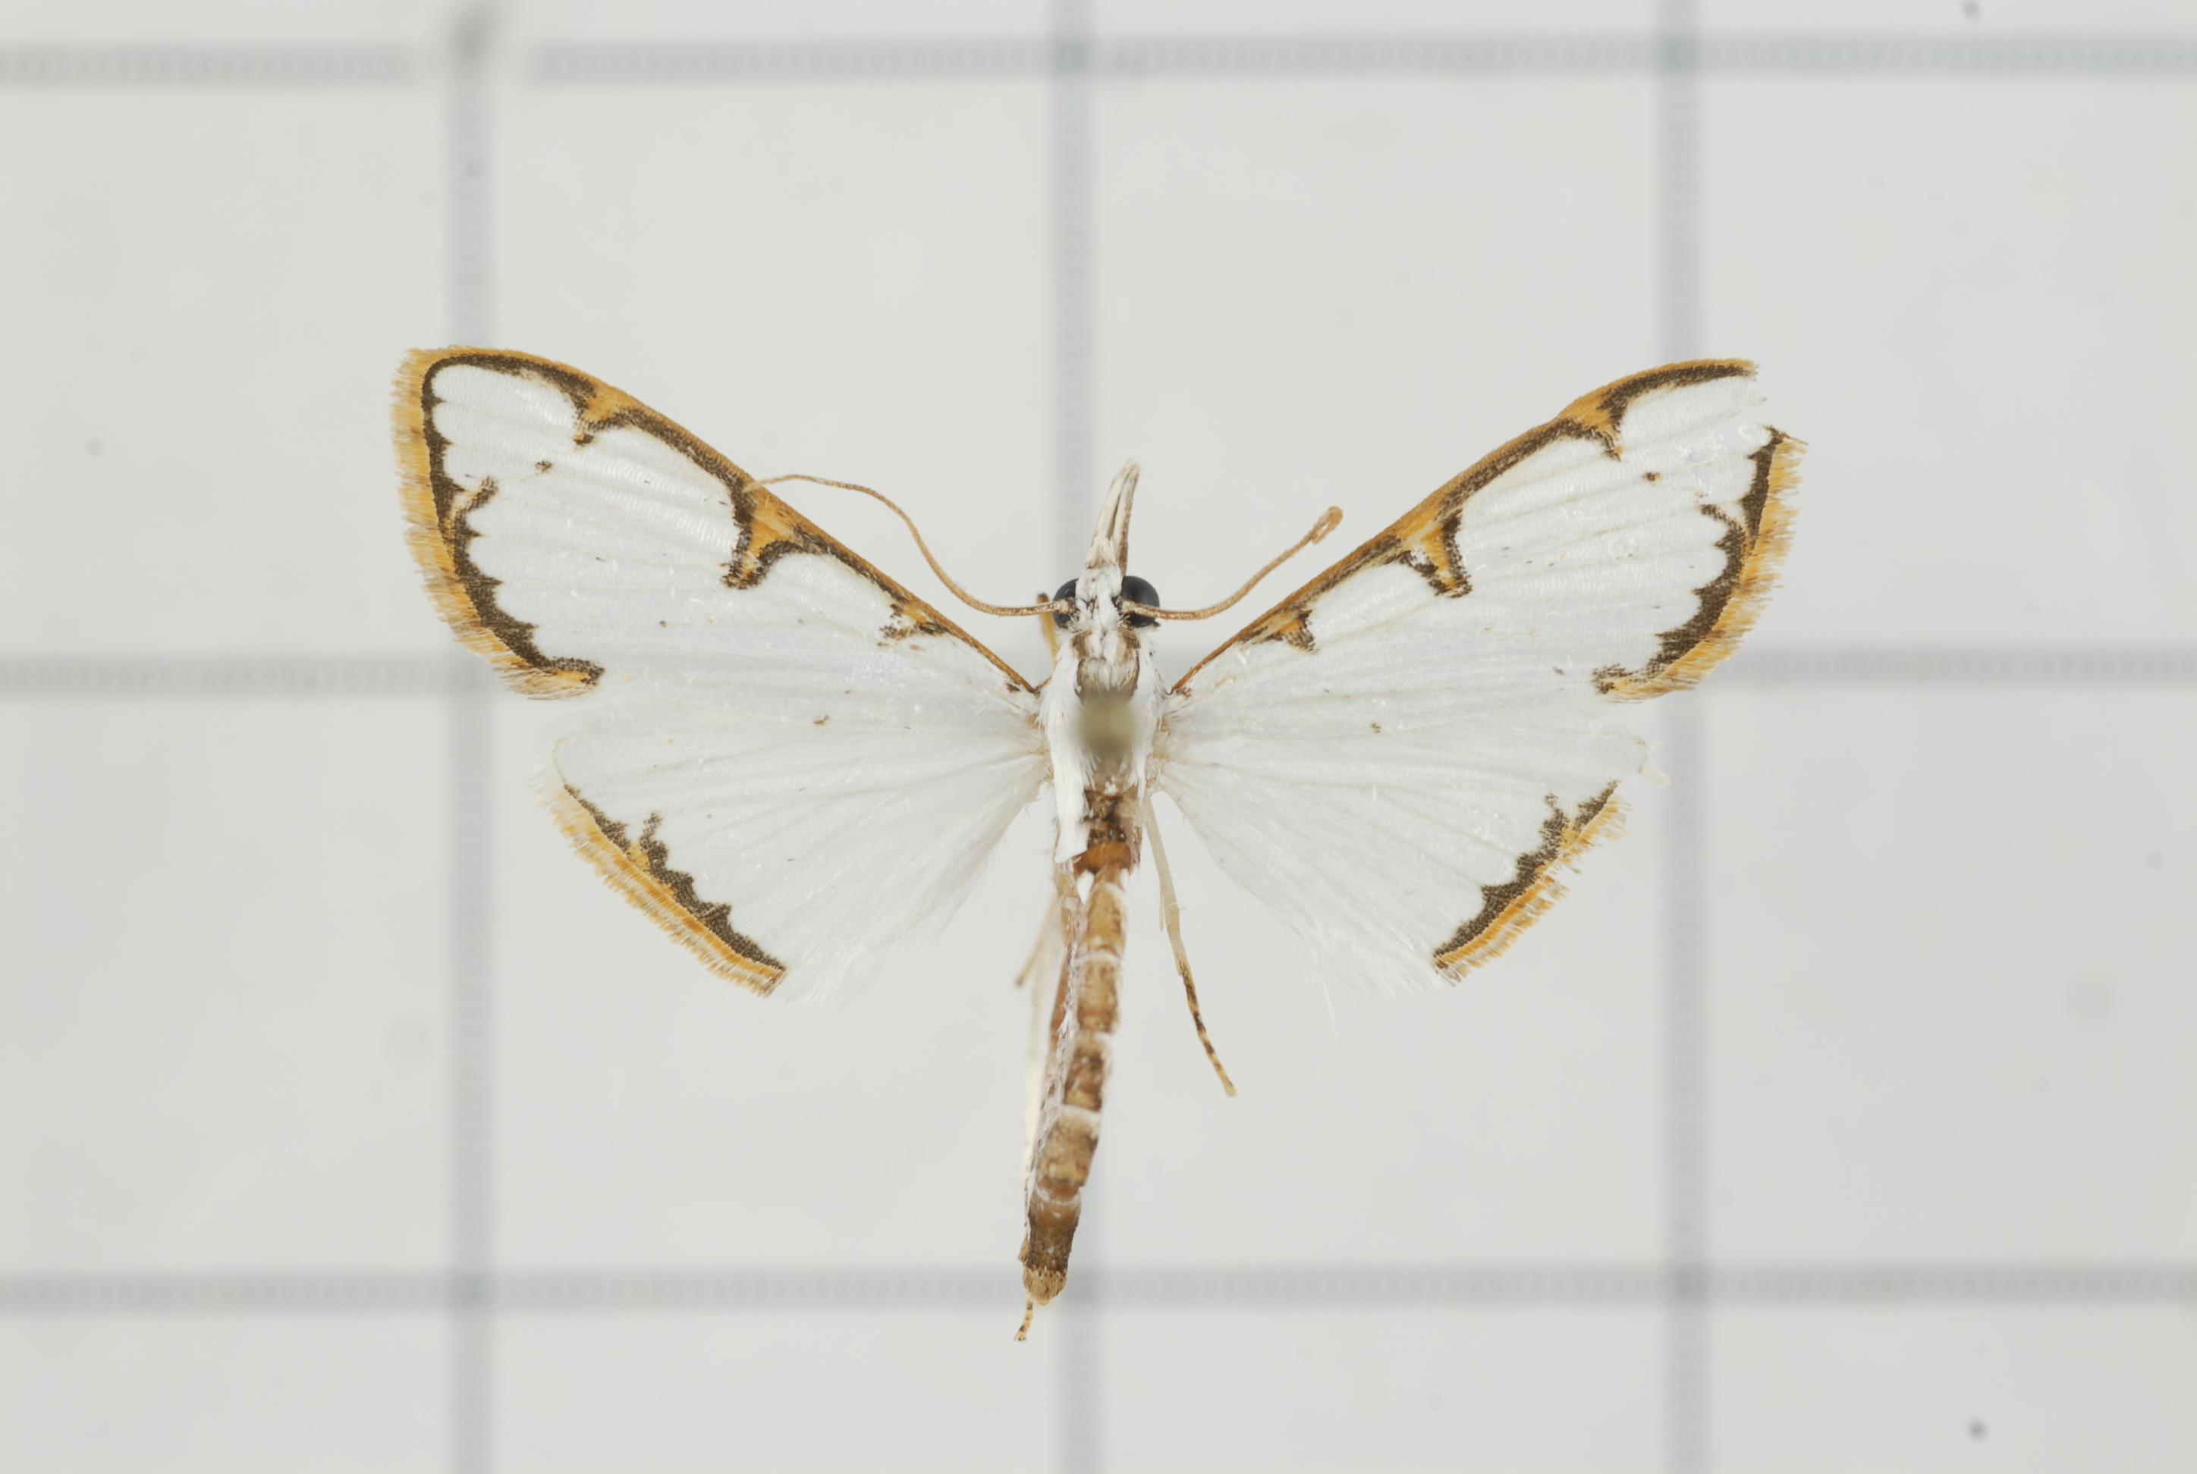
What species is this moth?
Cirrhochrista spinuella
